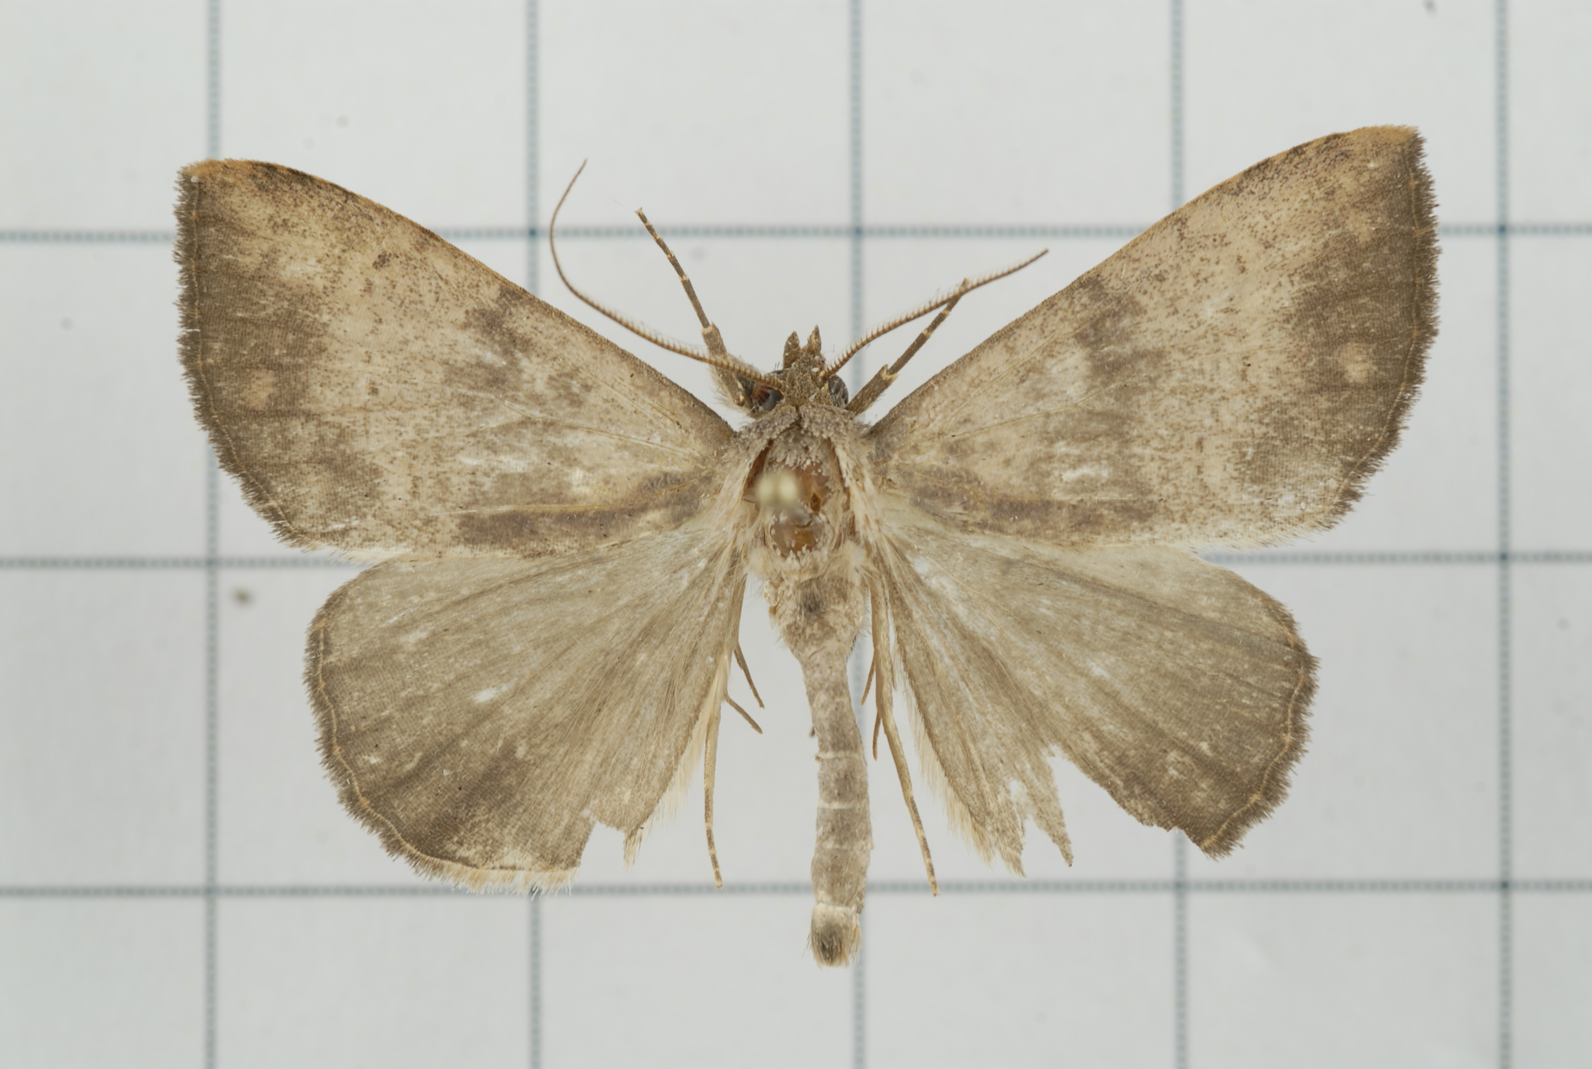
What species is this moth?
Scedopla umbrosa
